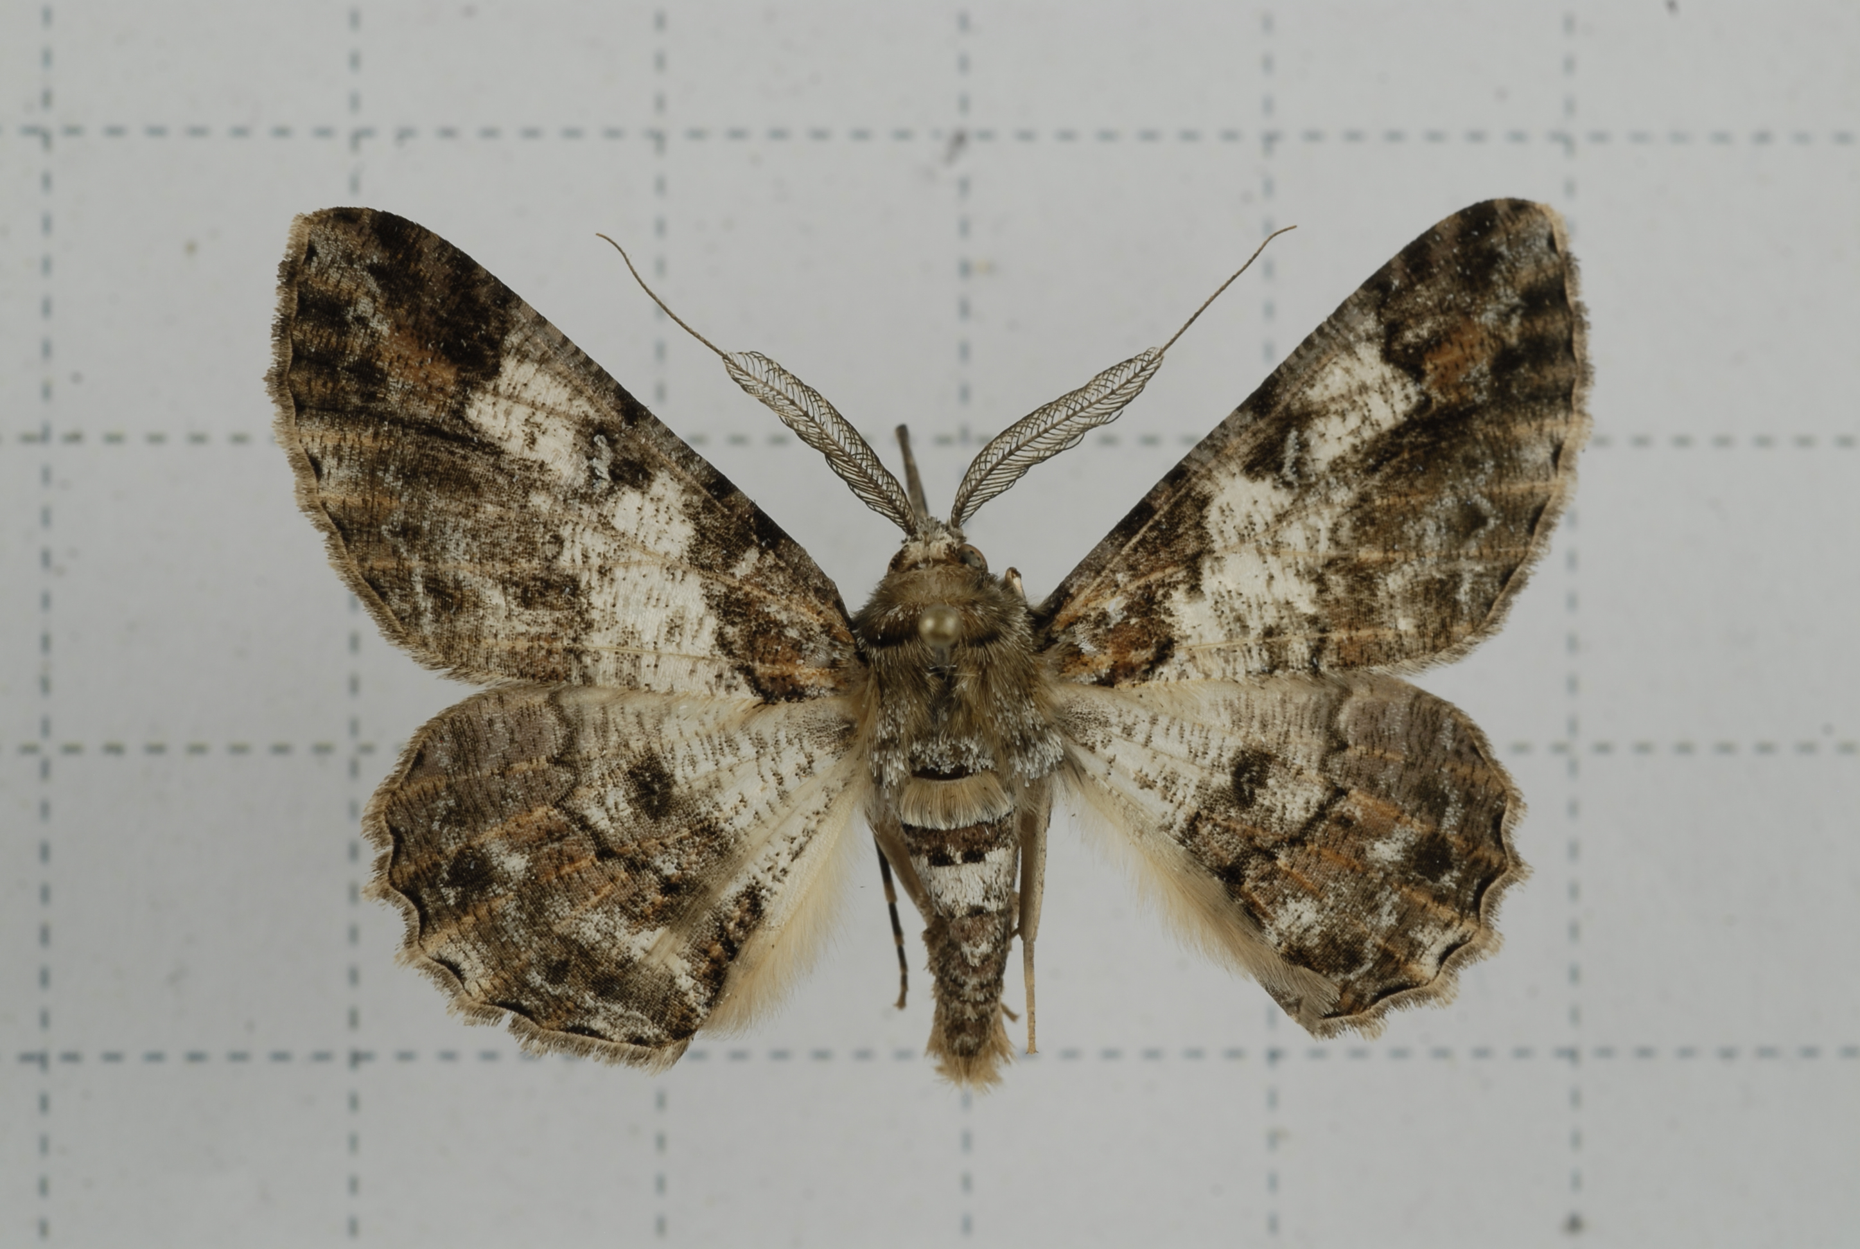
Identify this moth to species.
Cleora fraterna
